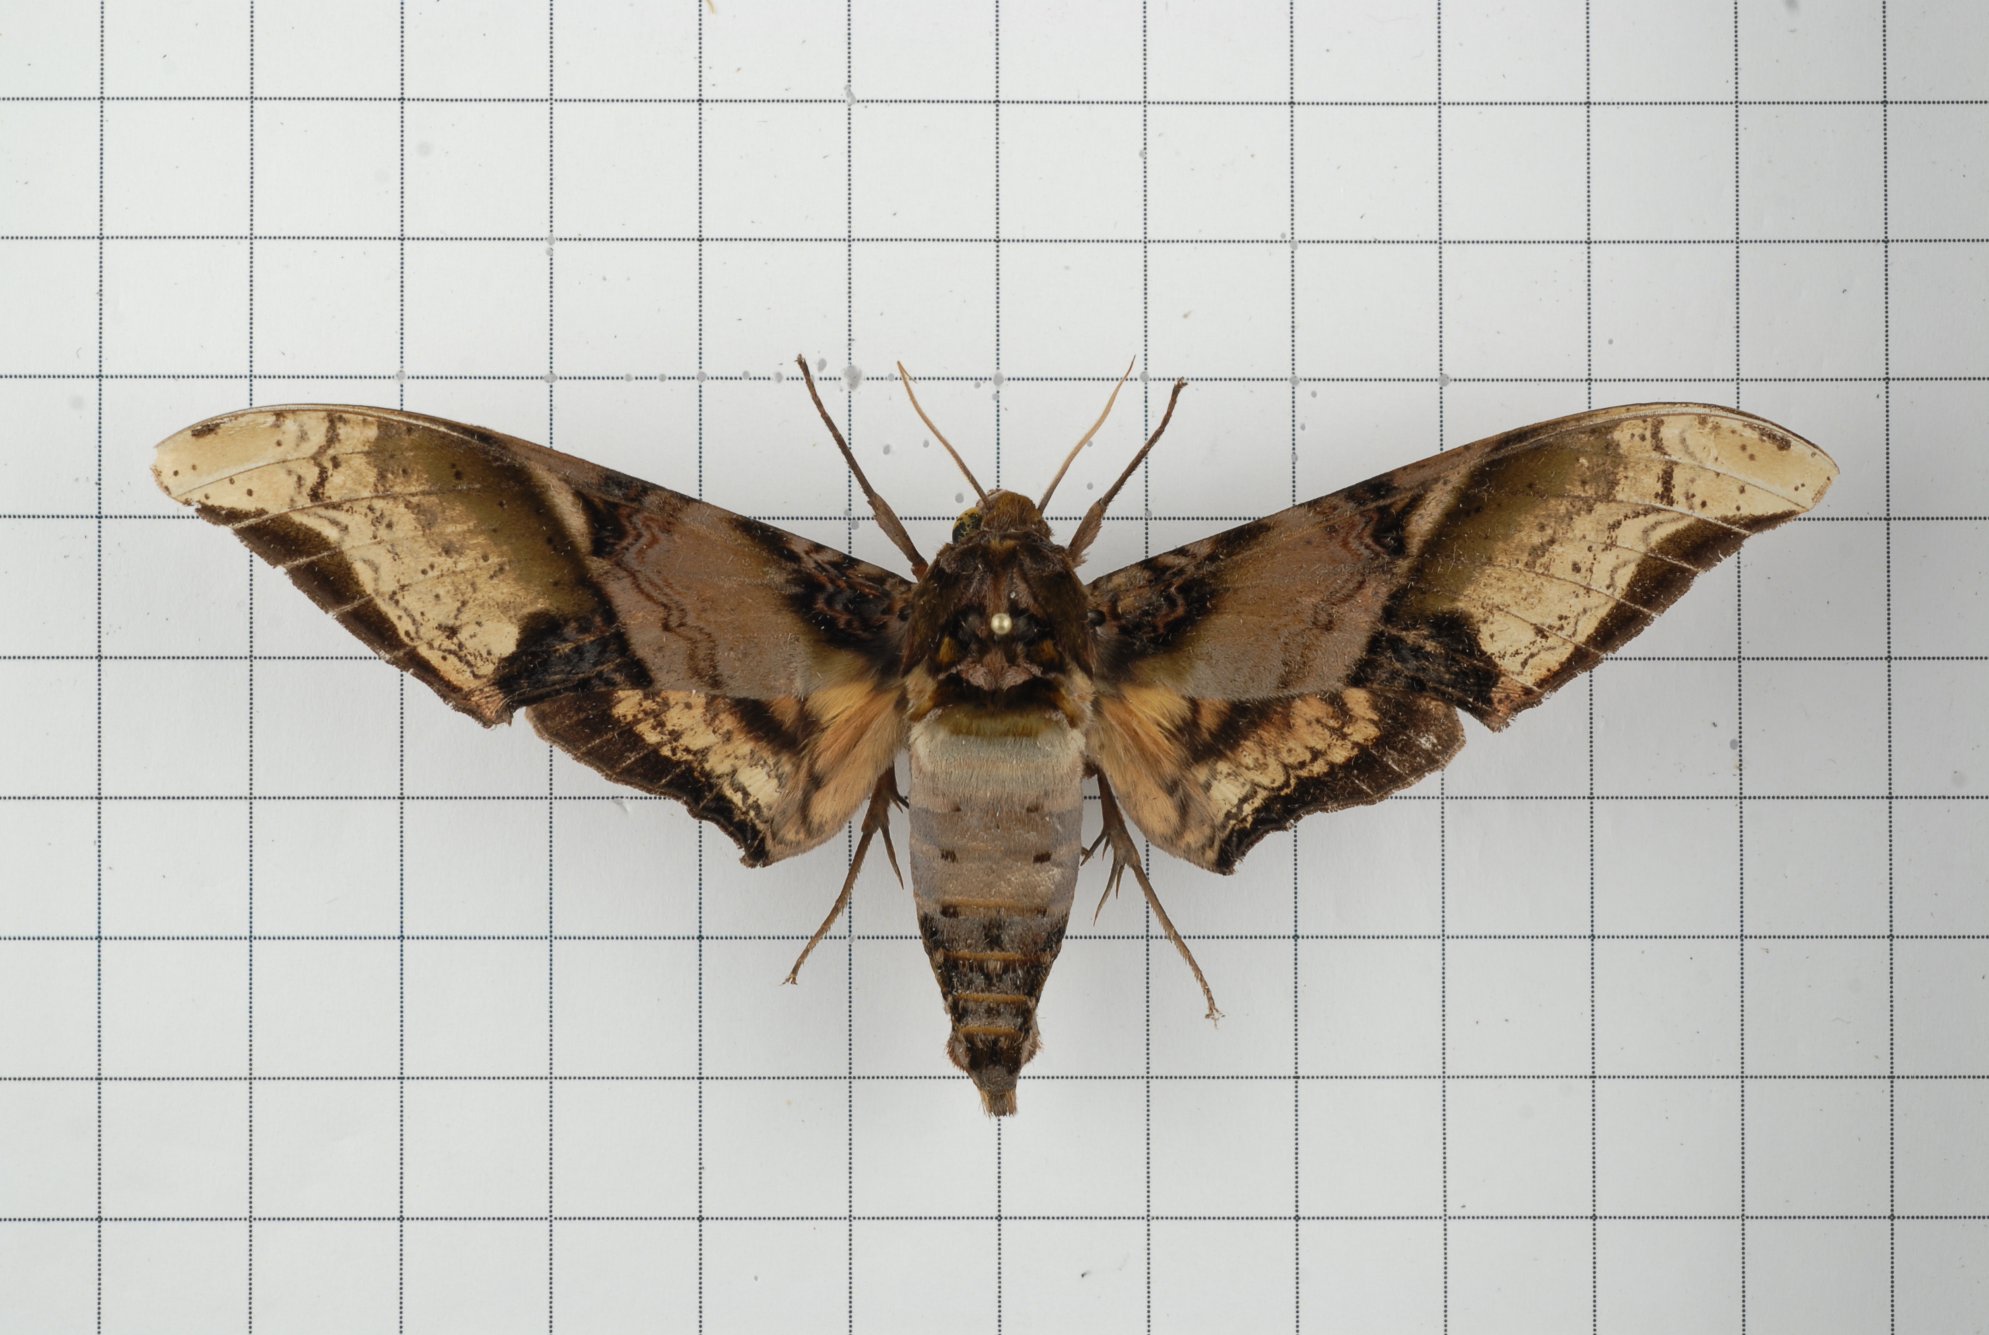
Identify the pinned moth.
Amplypterus mansoni takamukui
